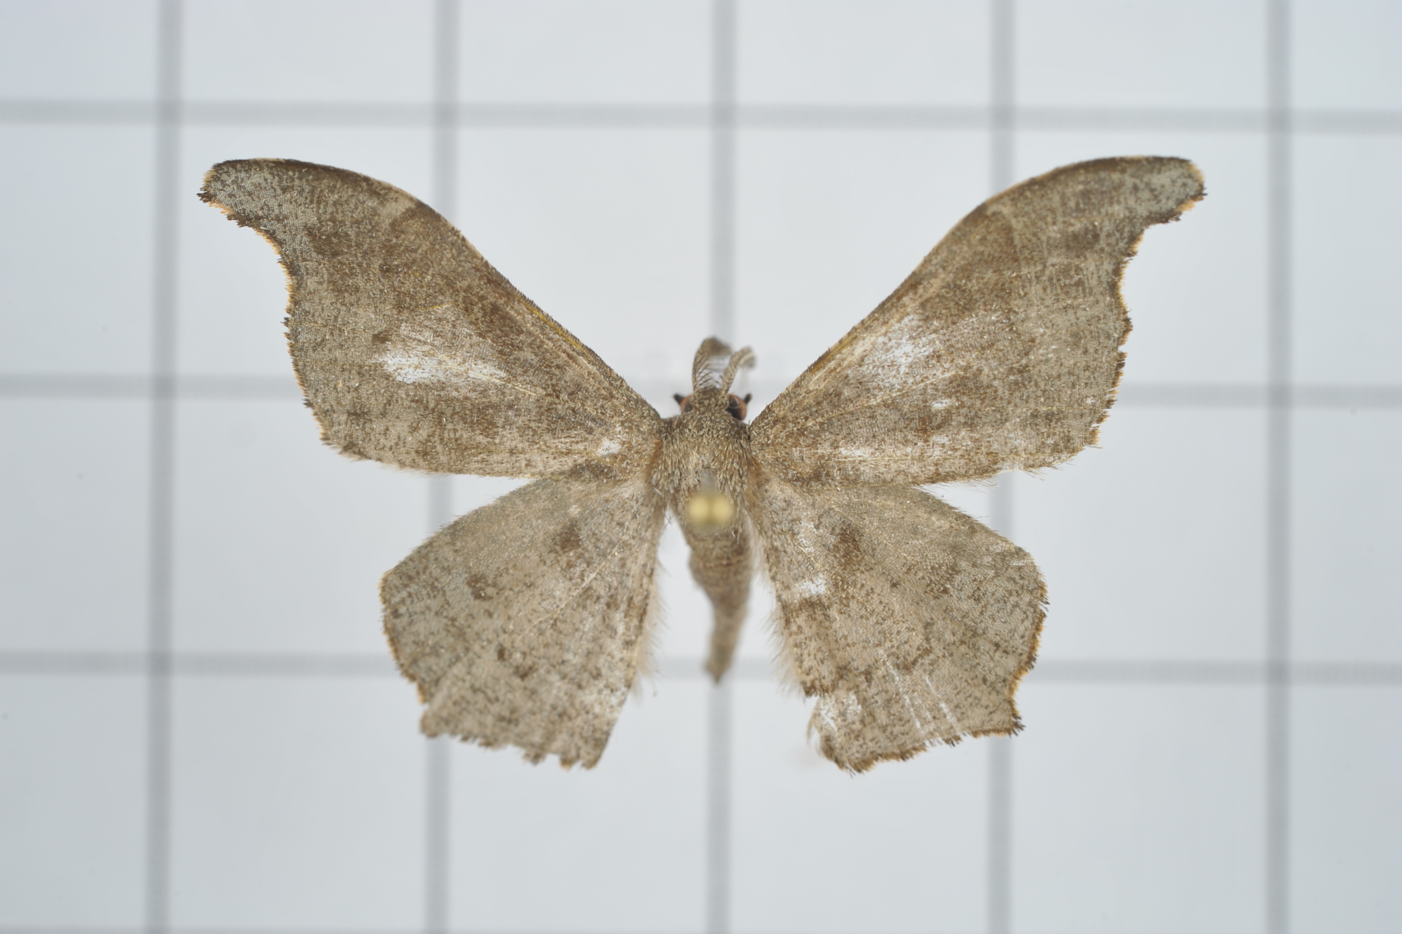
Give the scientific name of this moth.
Hyposidra talaca talaca
